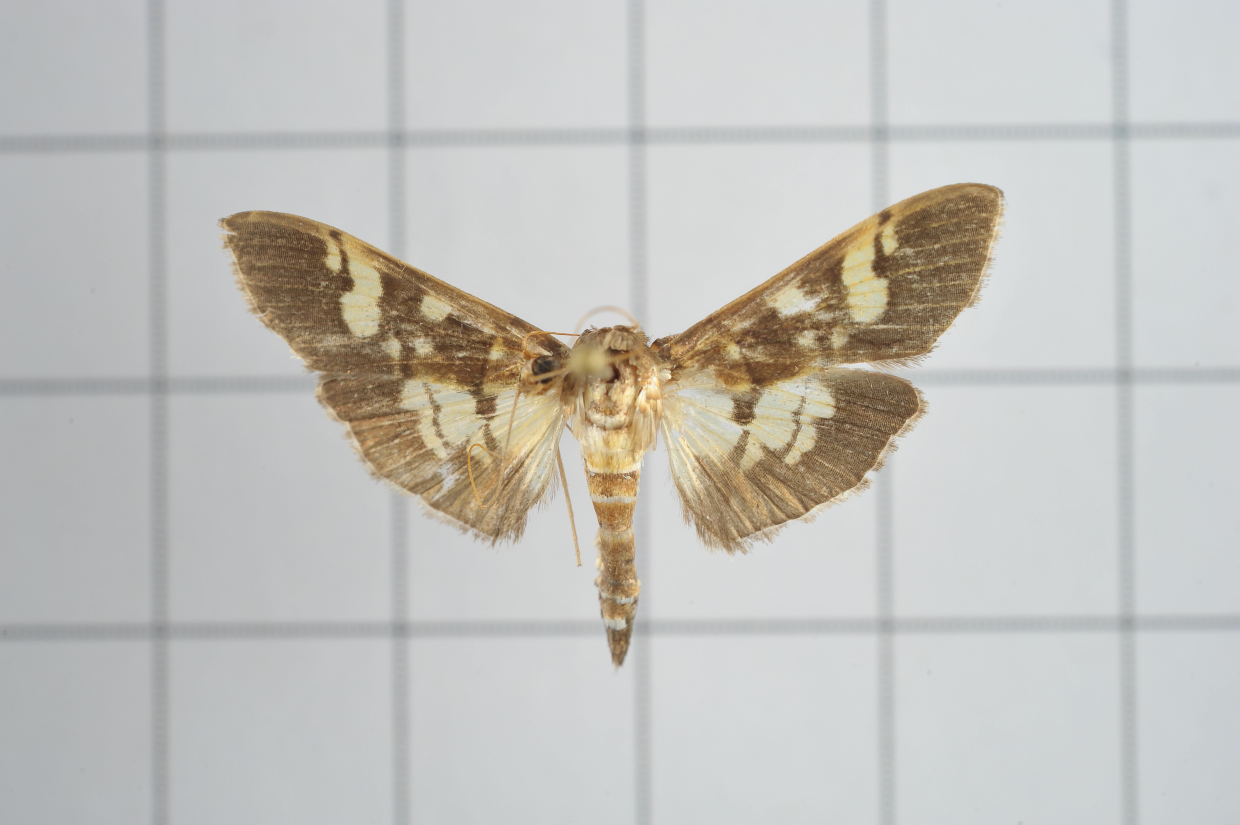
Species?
Uresiphita quinquigera
